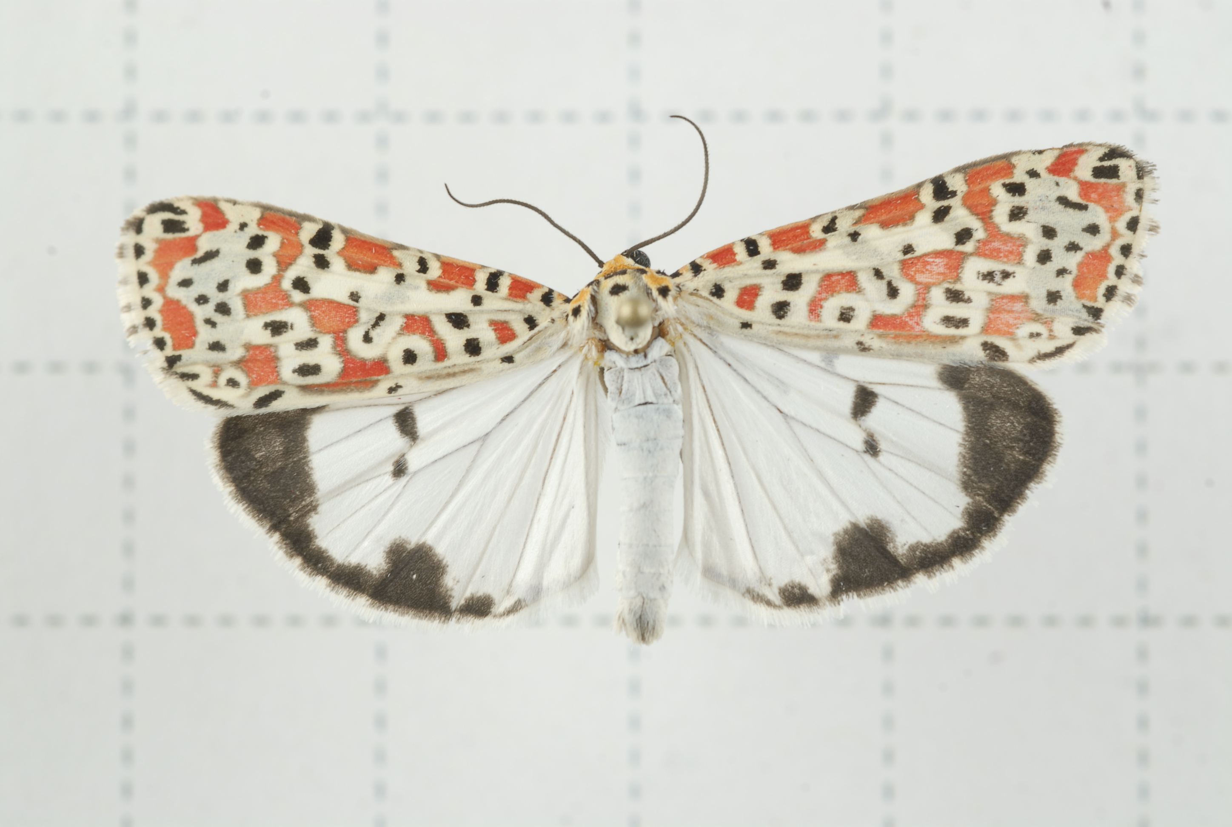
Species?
Utetheisa lotrix lotrix
